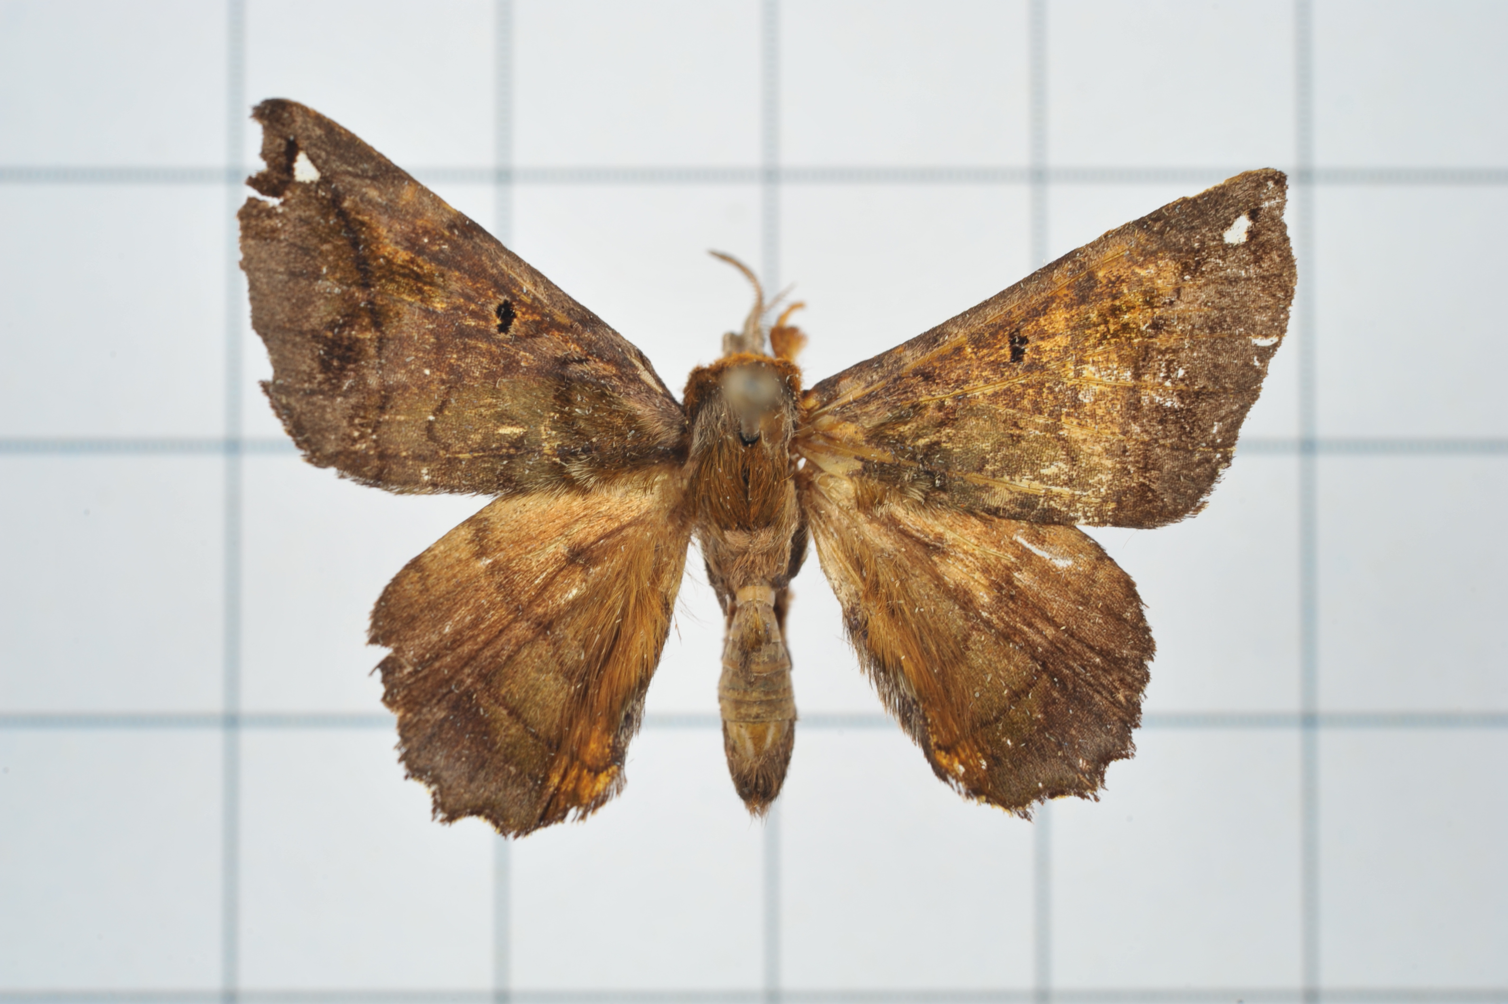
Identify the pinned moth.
Prismosticta fenestrata
